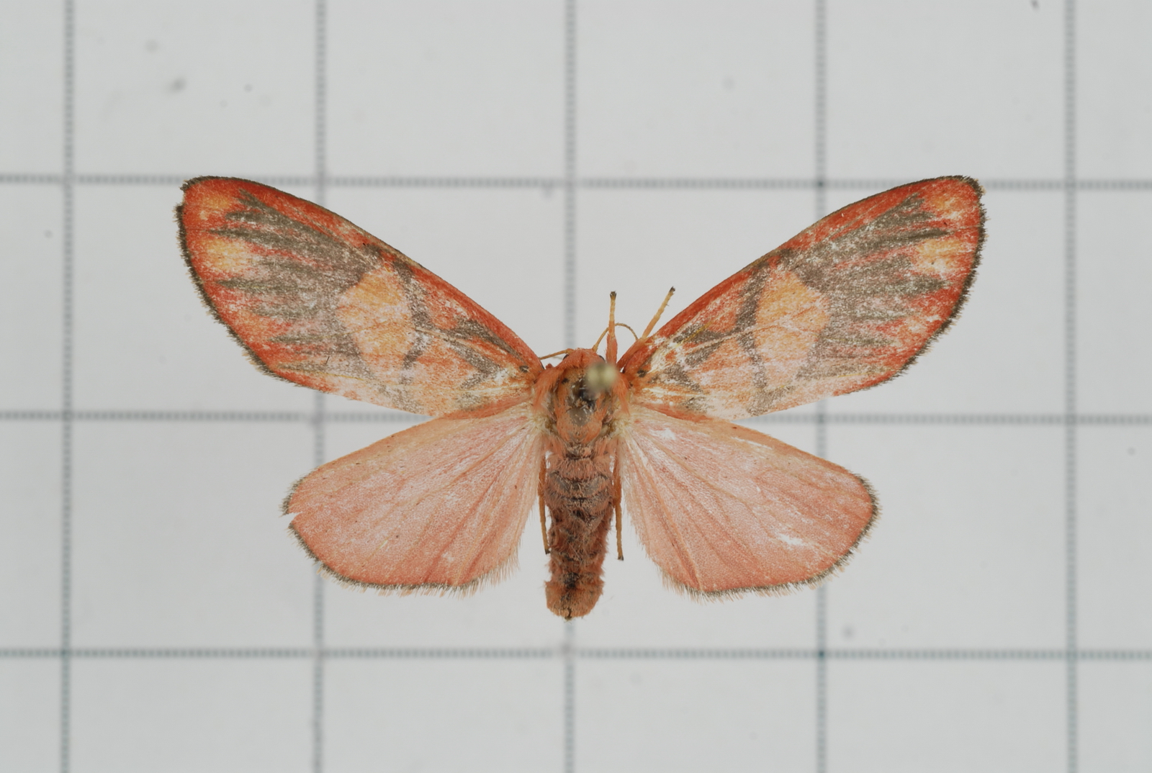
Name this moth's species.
Matsumursine horishanella
